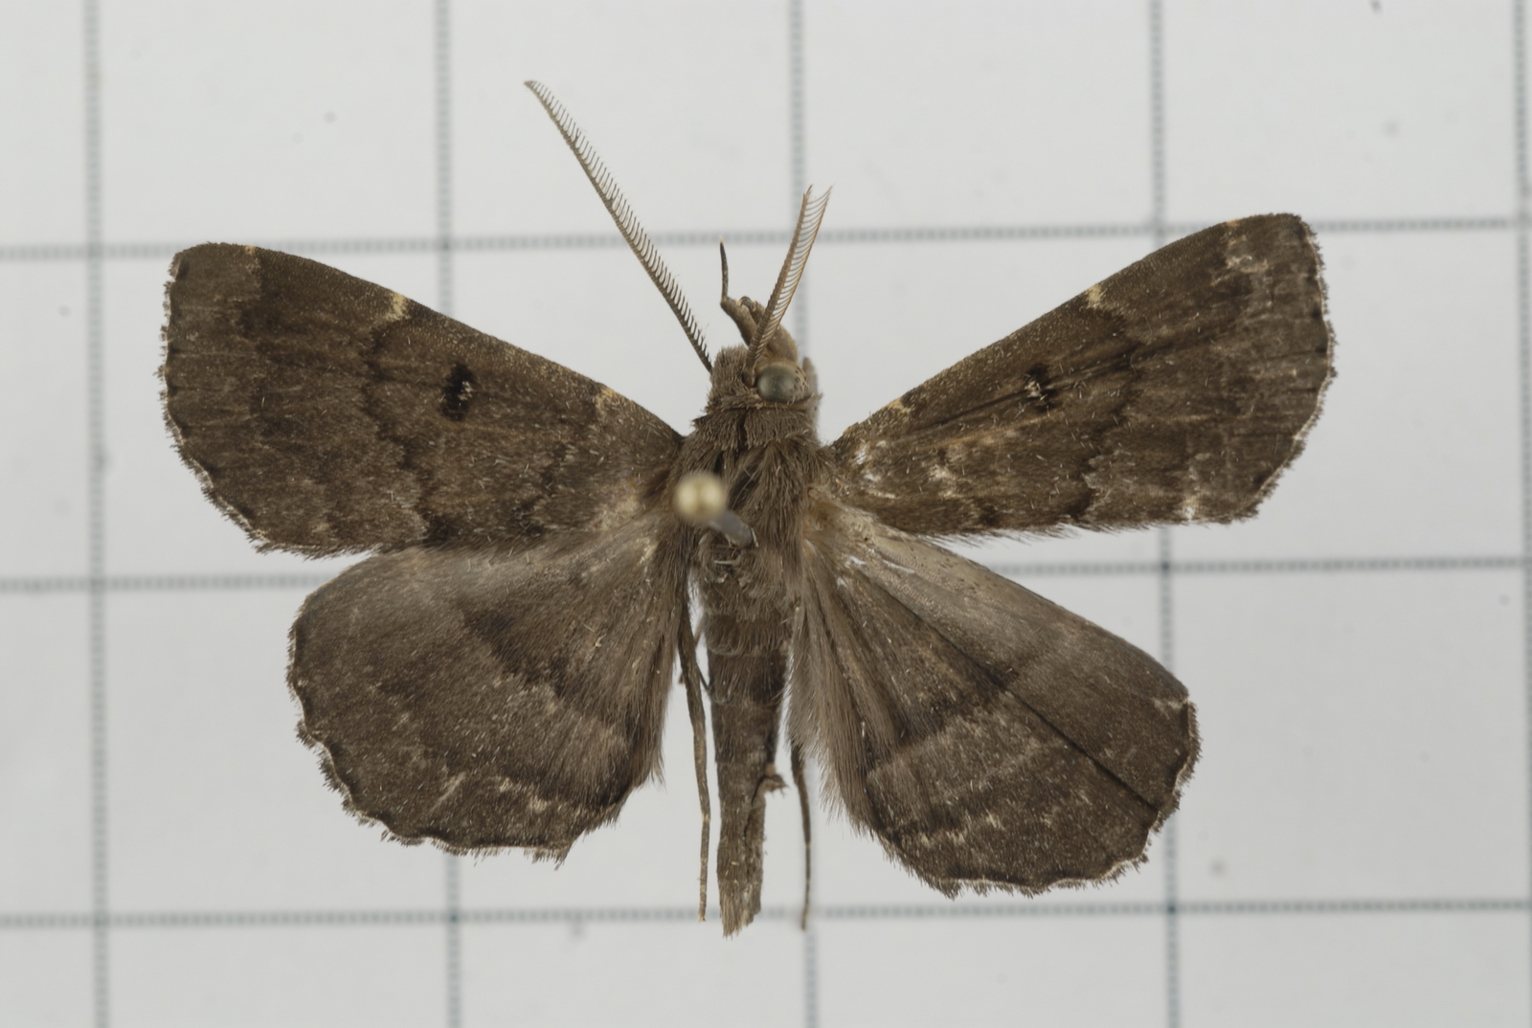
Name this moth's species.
Bocana manifestalis
